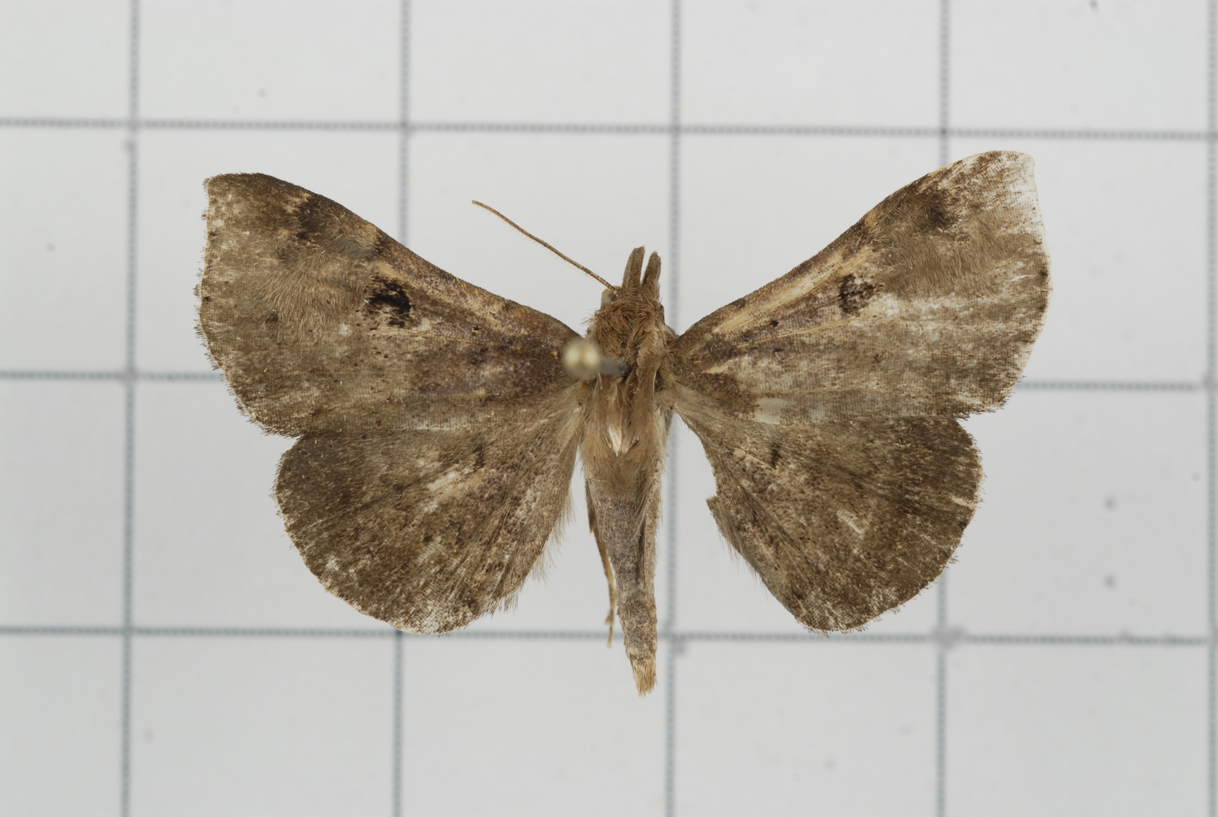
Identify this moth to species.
Mosopia punctilinea
